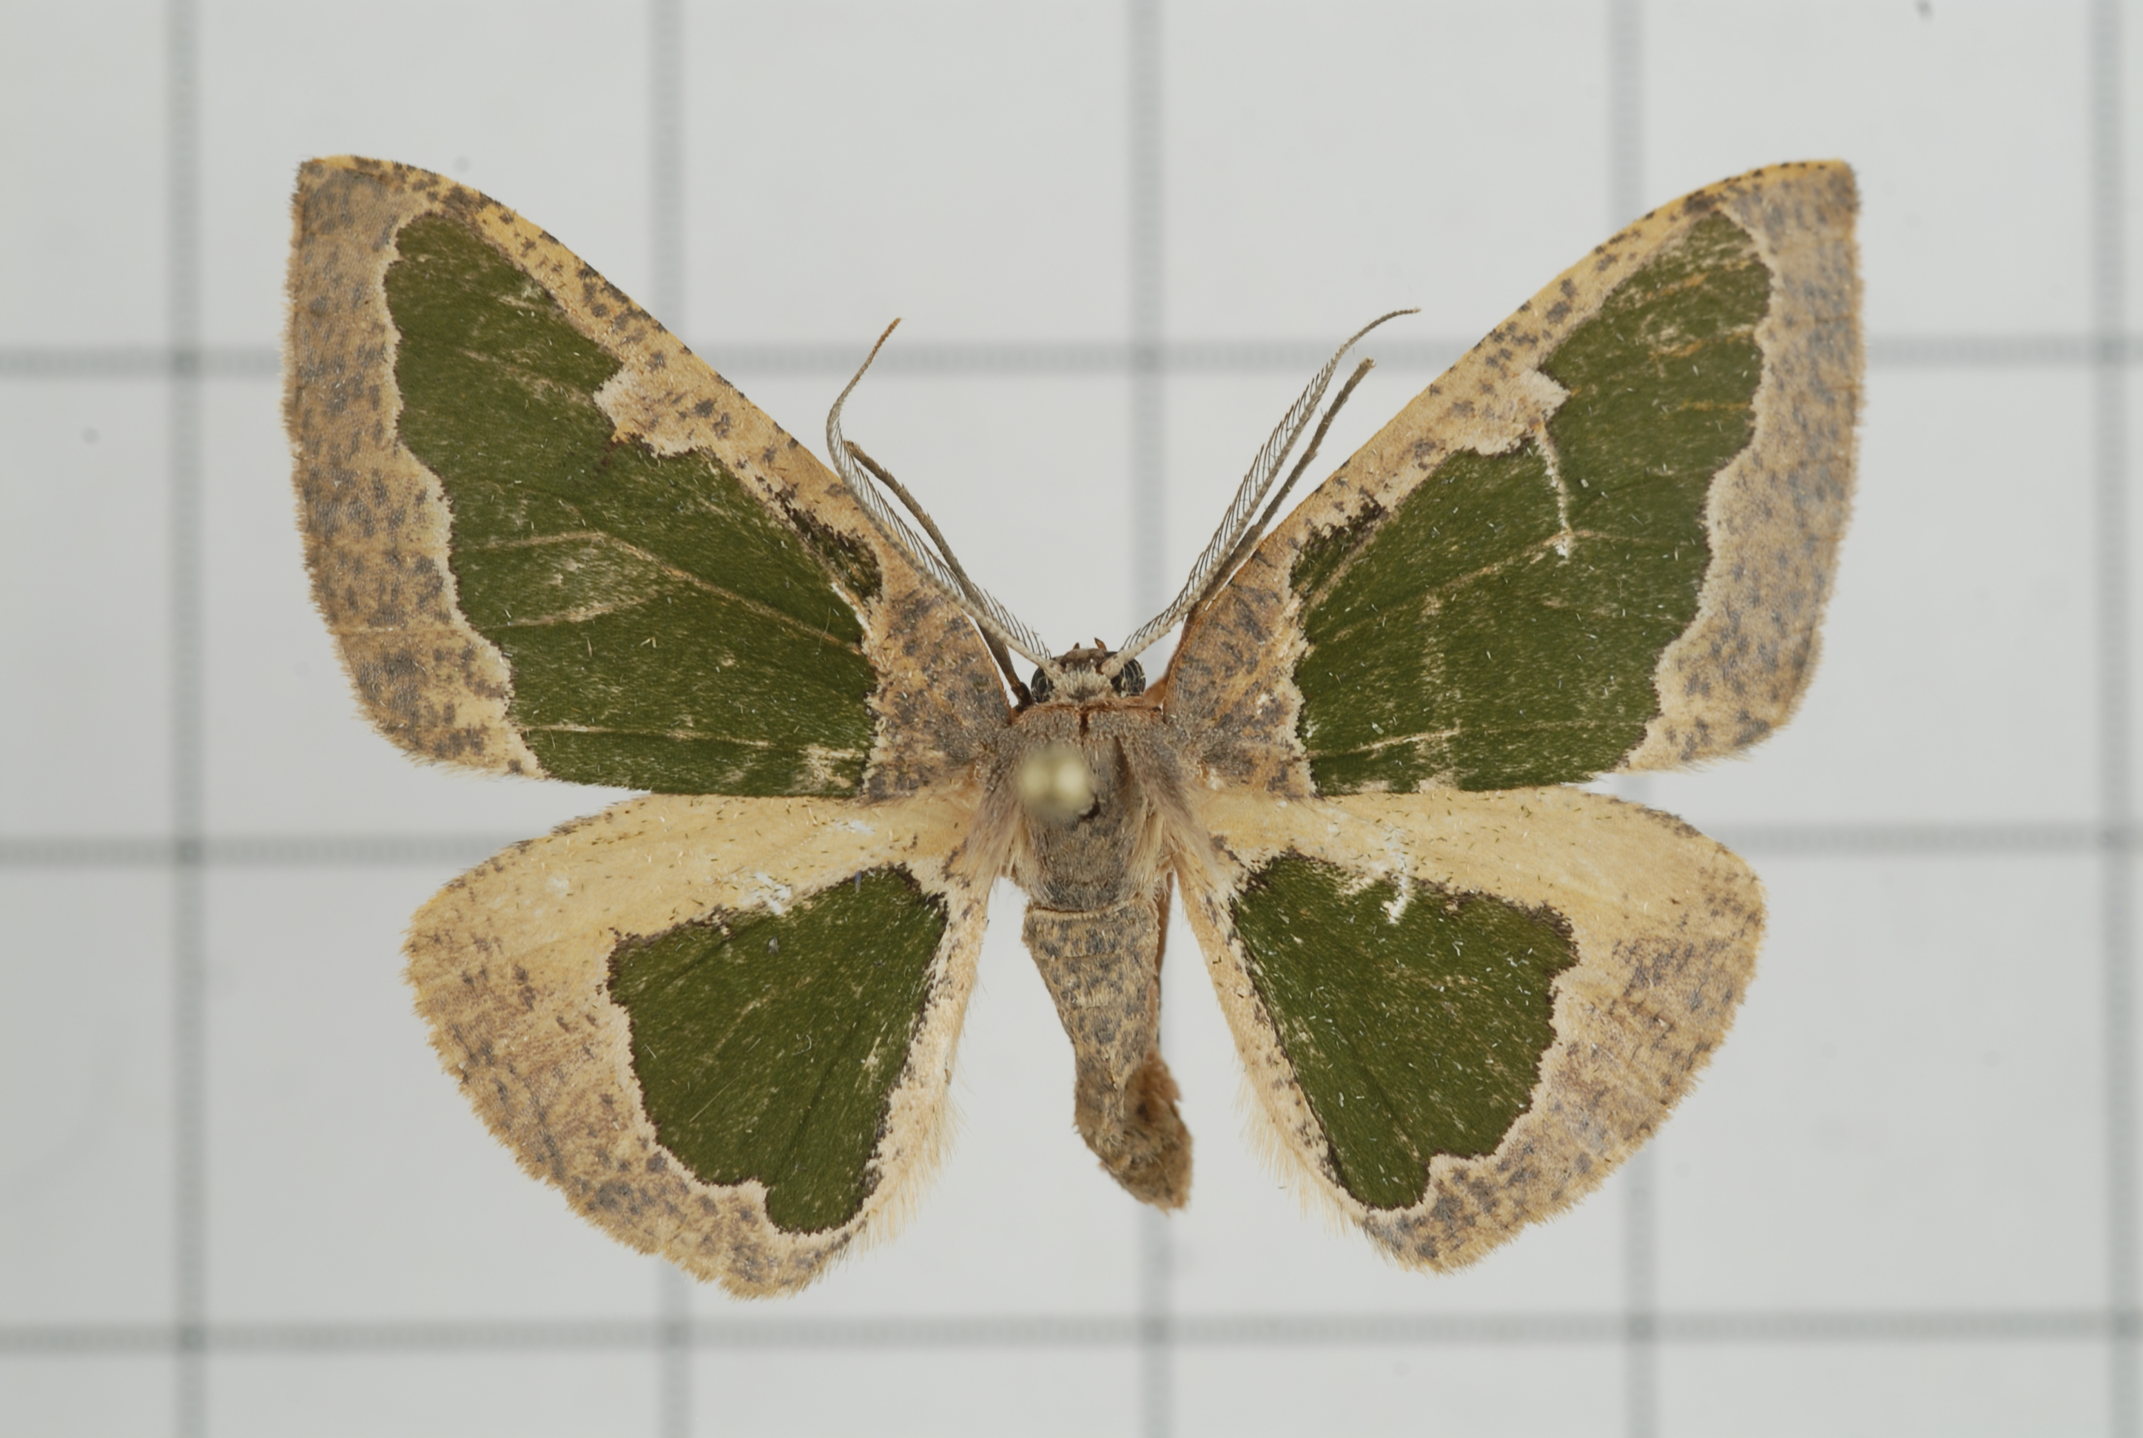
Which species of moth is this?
Celenna festivaria formosensis
